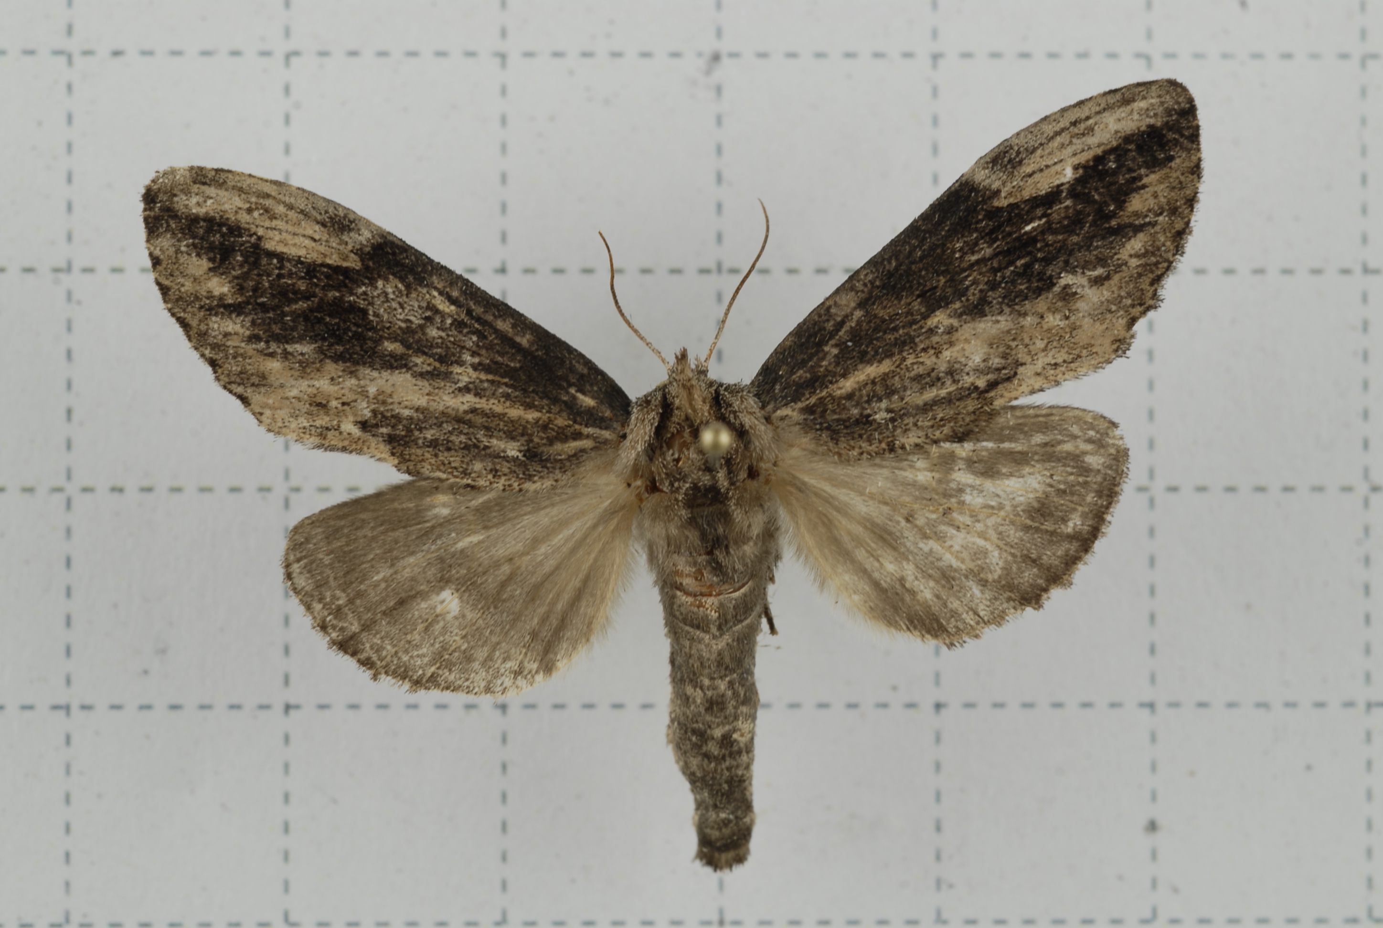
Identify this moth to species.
Allodontoides tenebrosa
